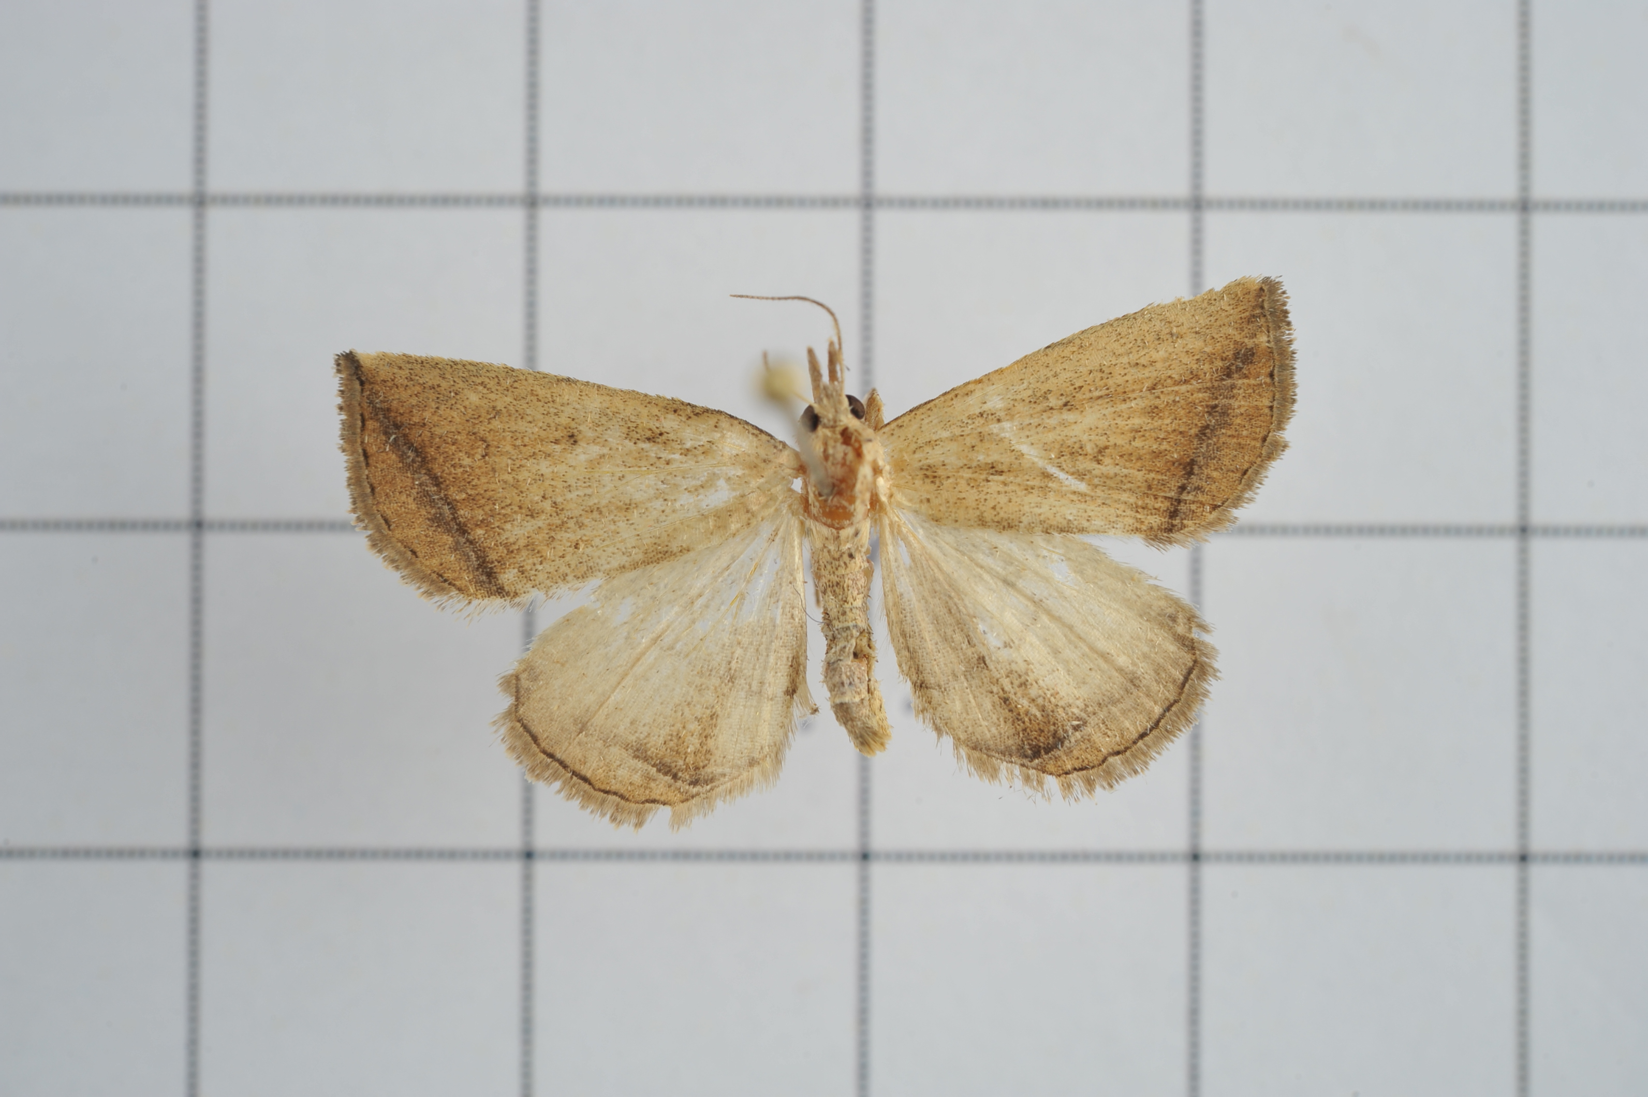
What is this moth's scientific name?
Treitschkendia helva
